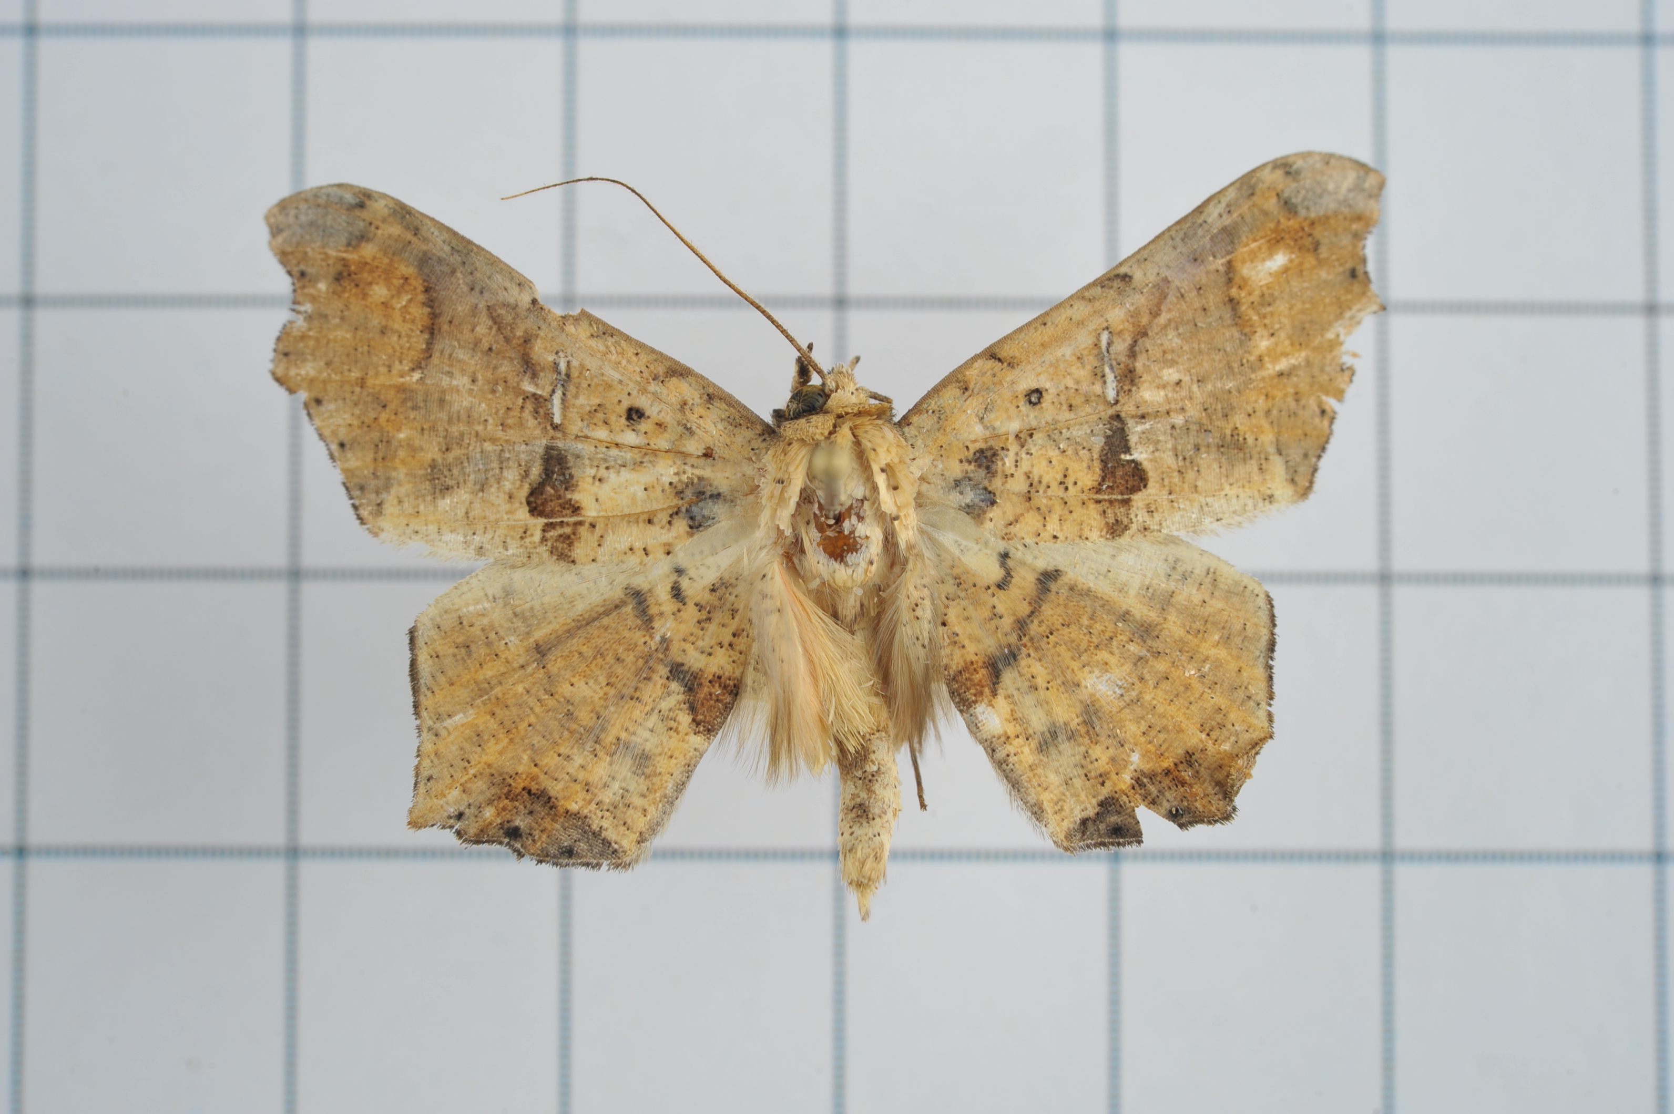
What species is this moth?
Semiothisops macariata
